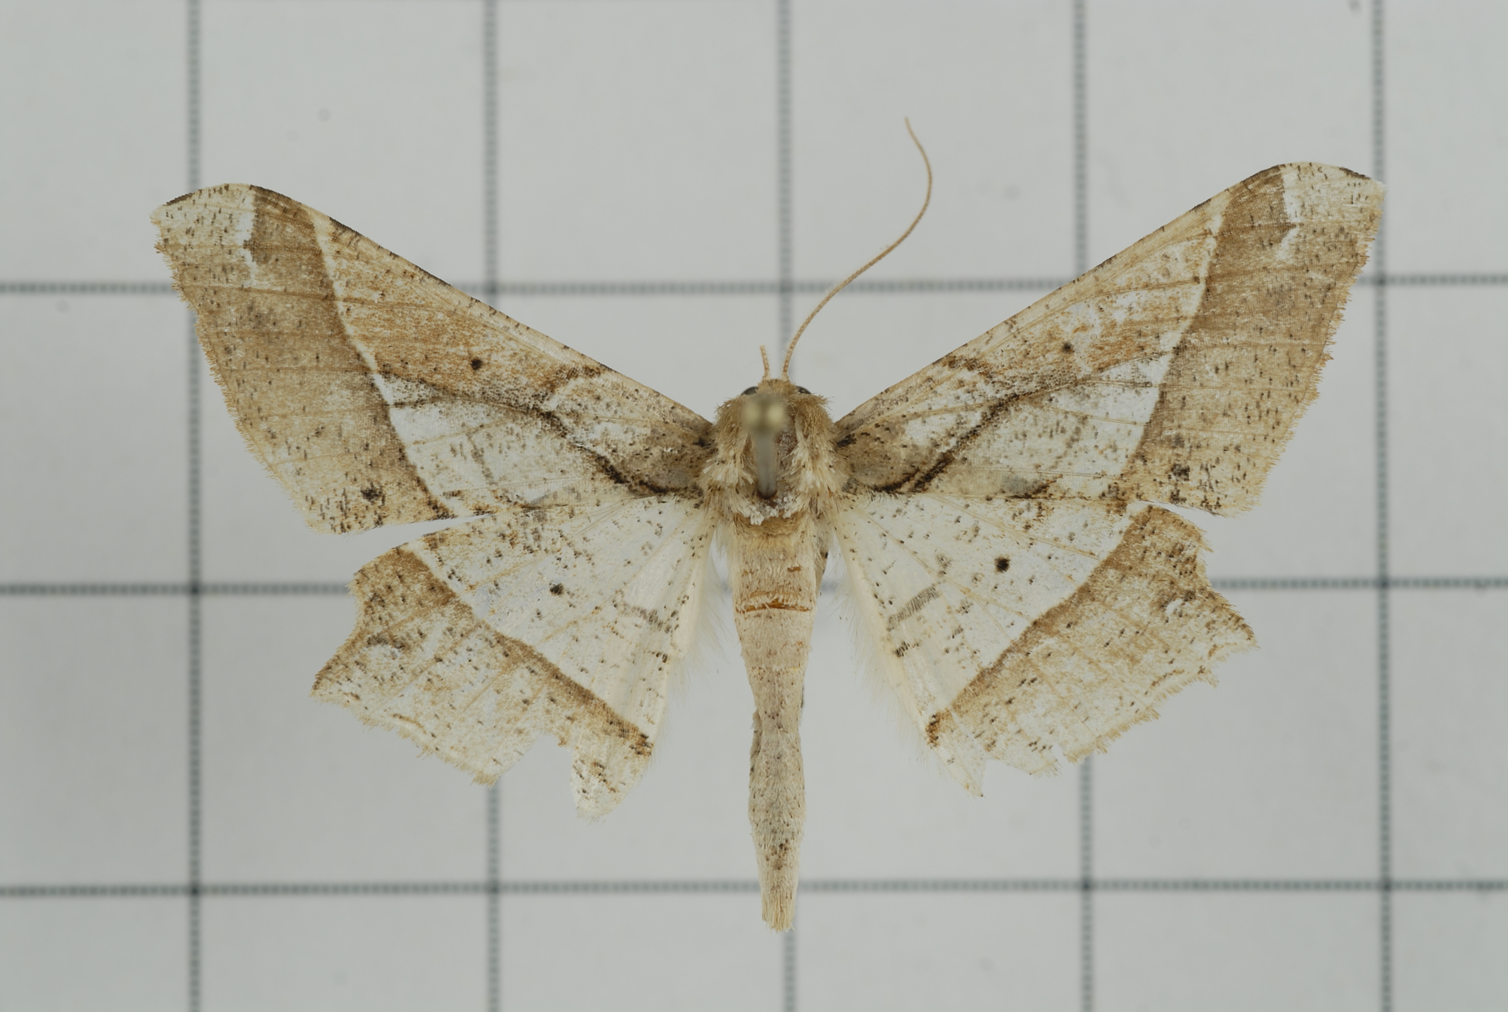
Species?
Krananda latimarginaria
